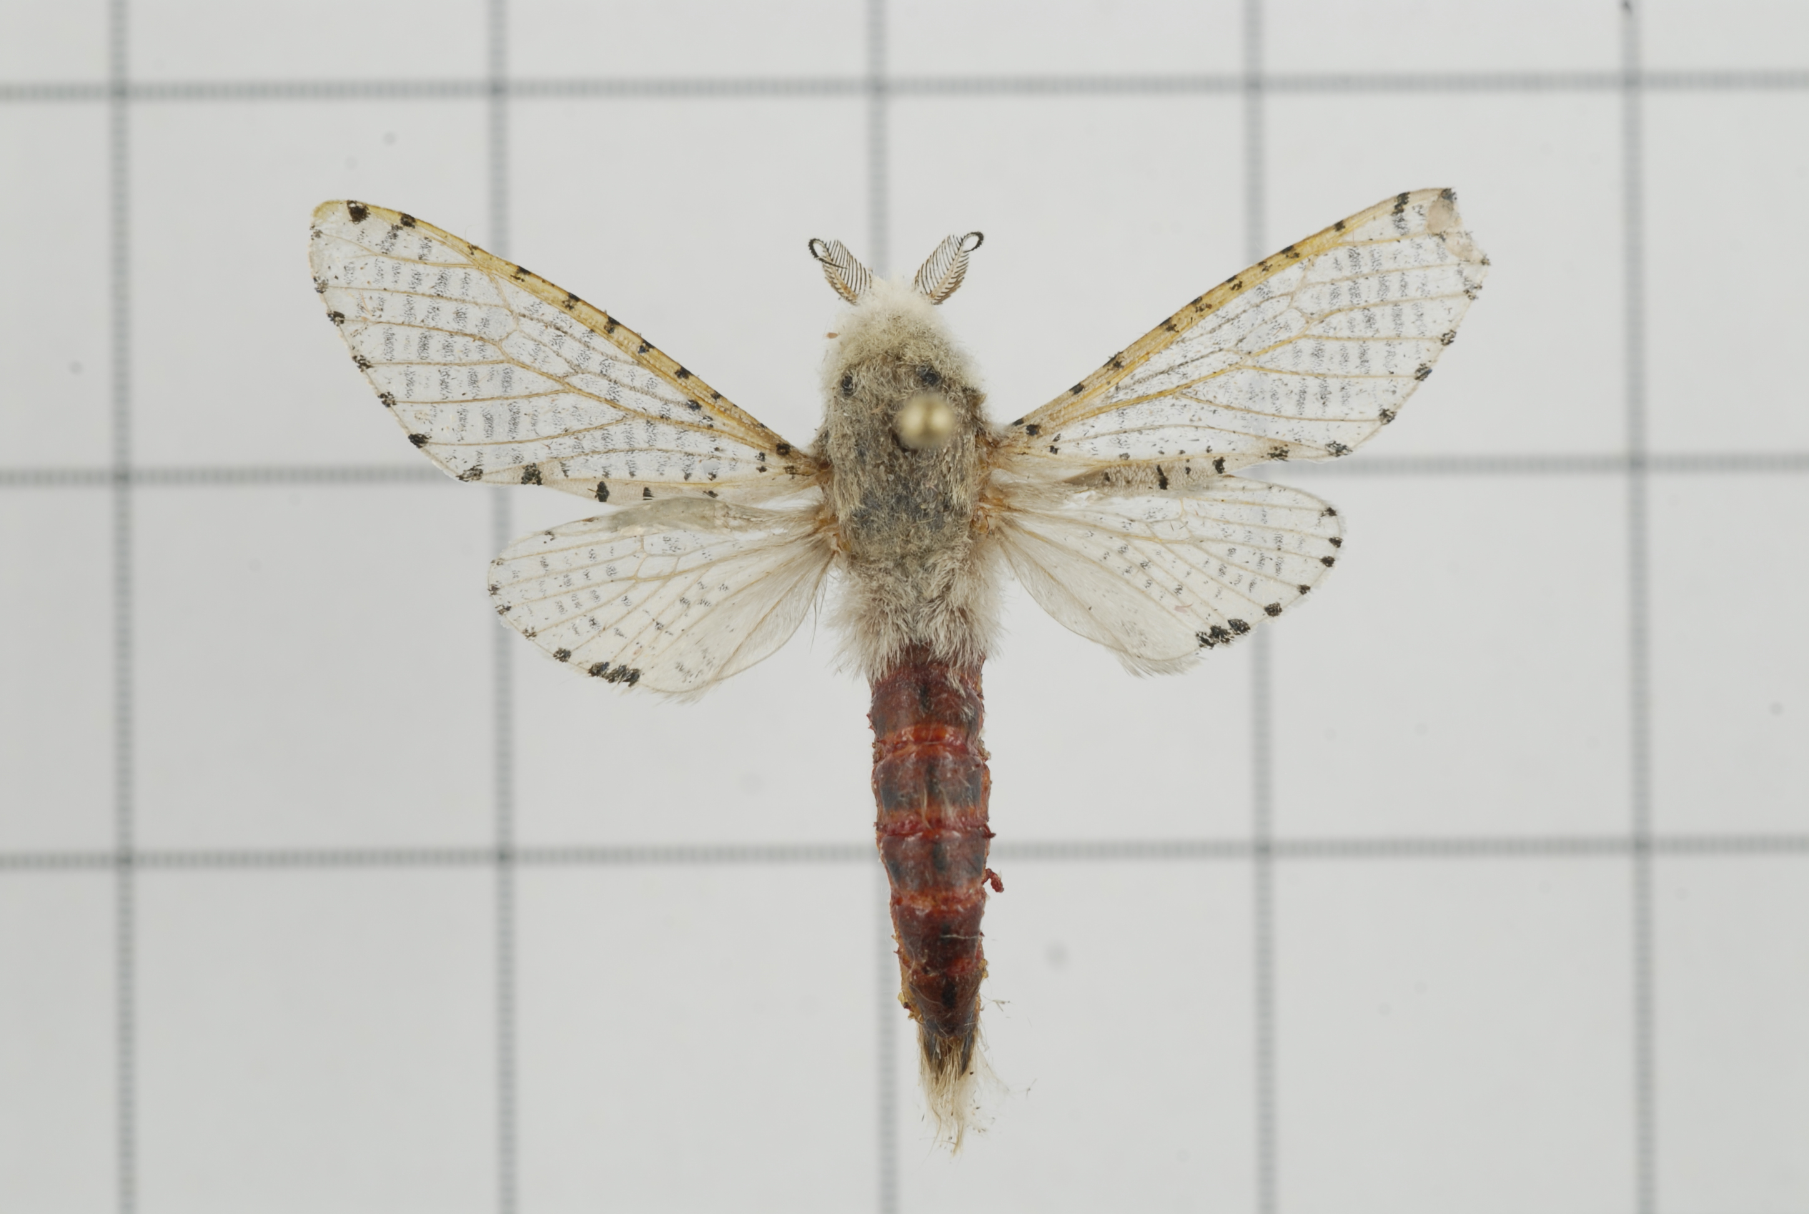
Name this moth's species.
Polyphagozerra coffeae
